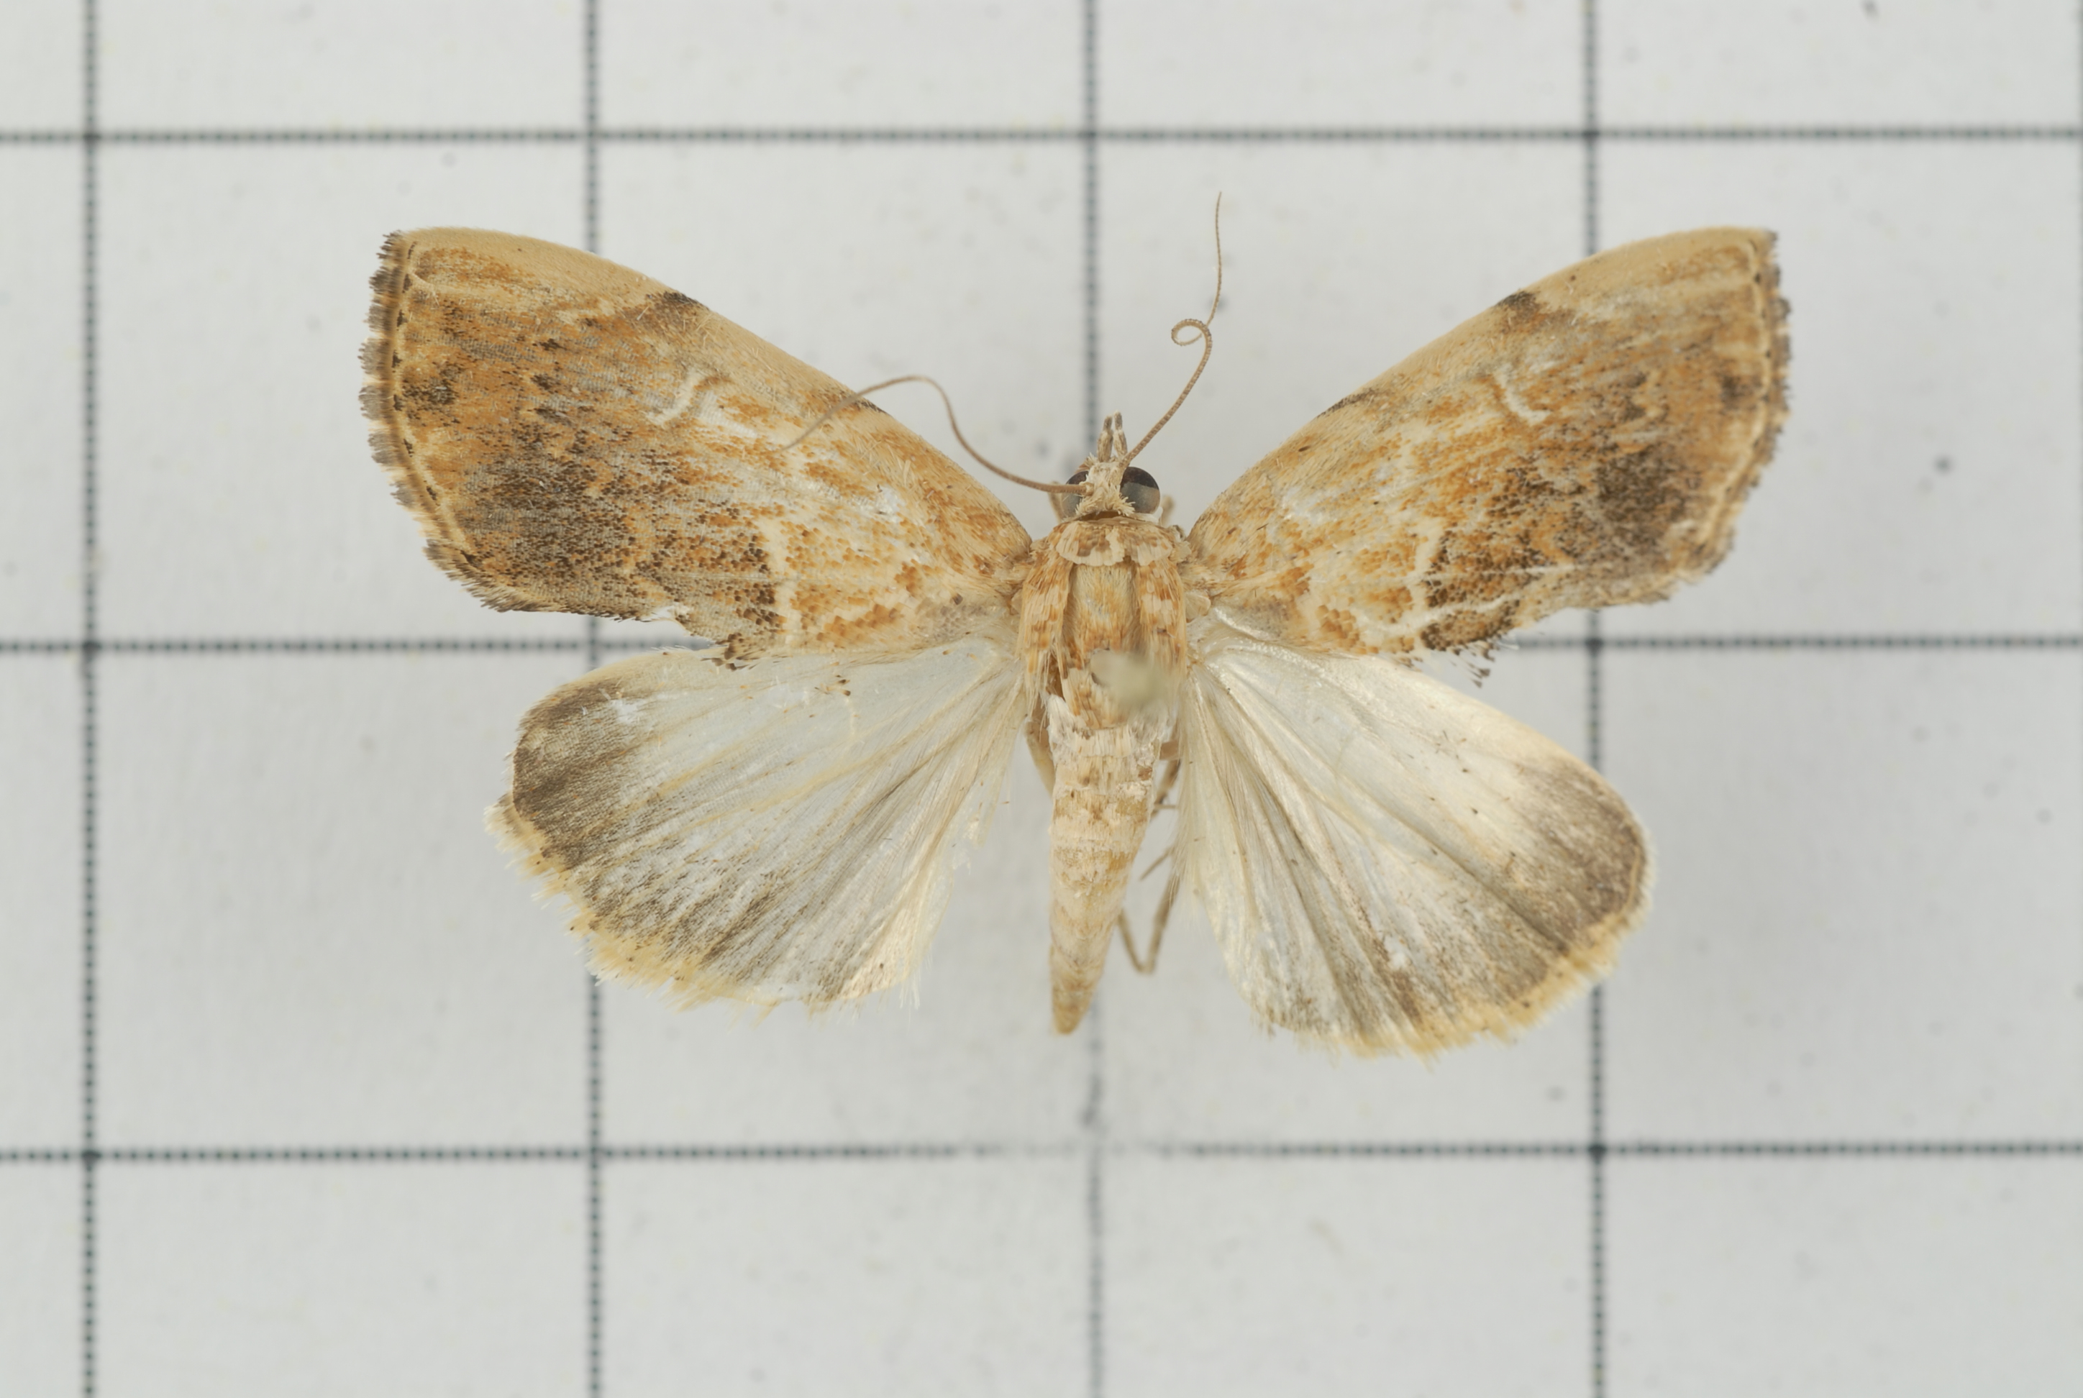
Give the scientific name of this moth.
Crocidolomia subhirsutalis
